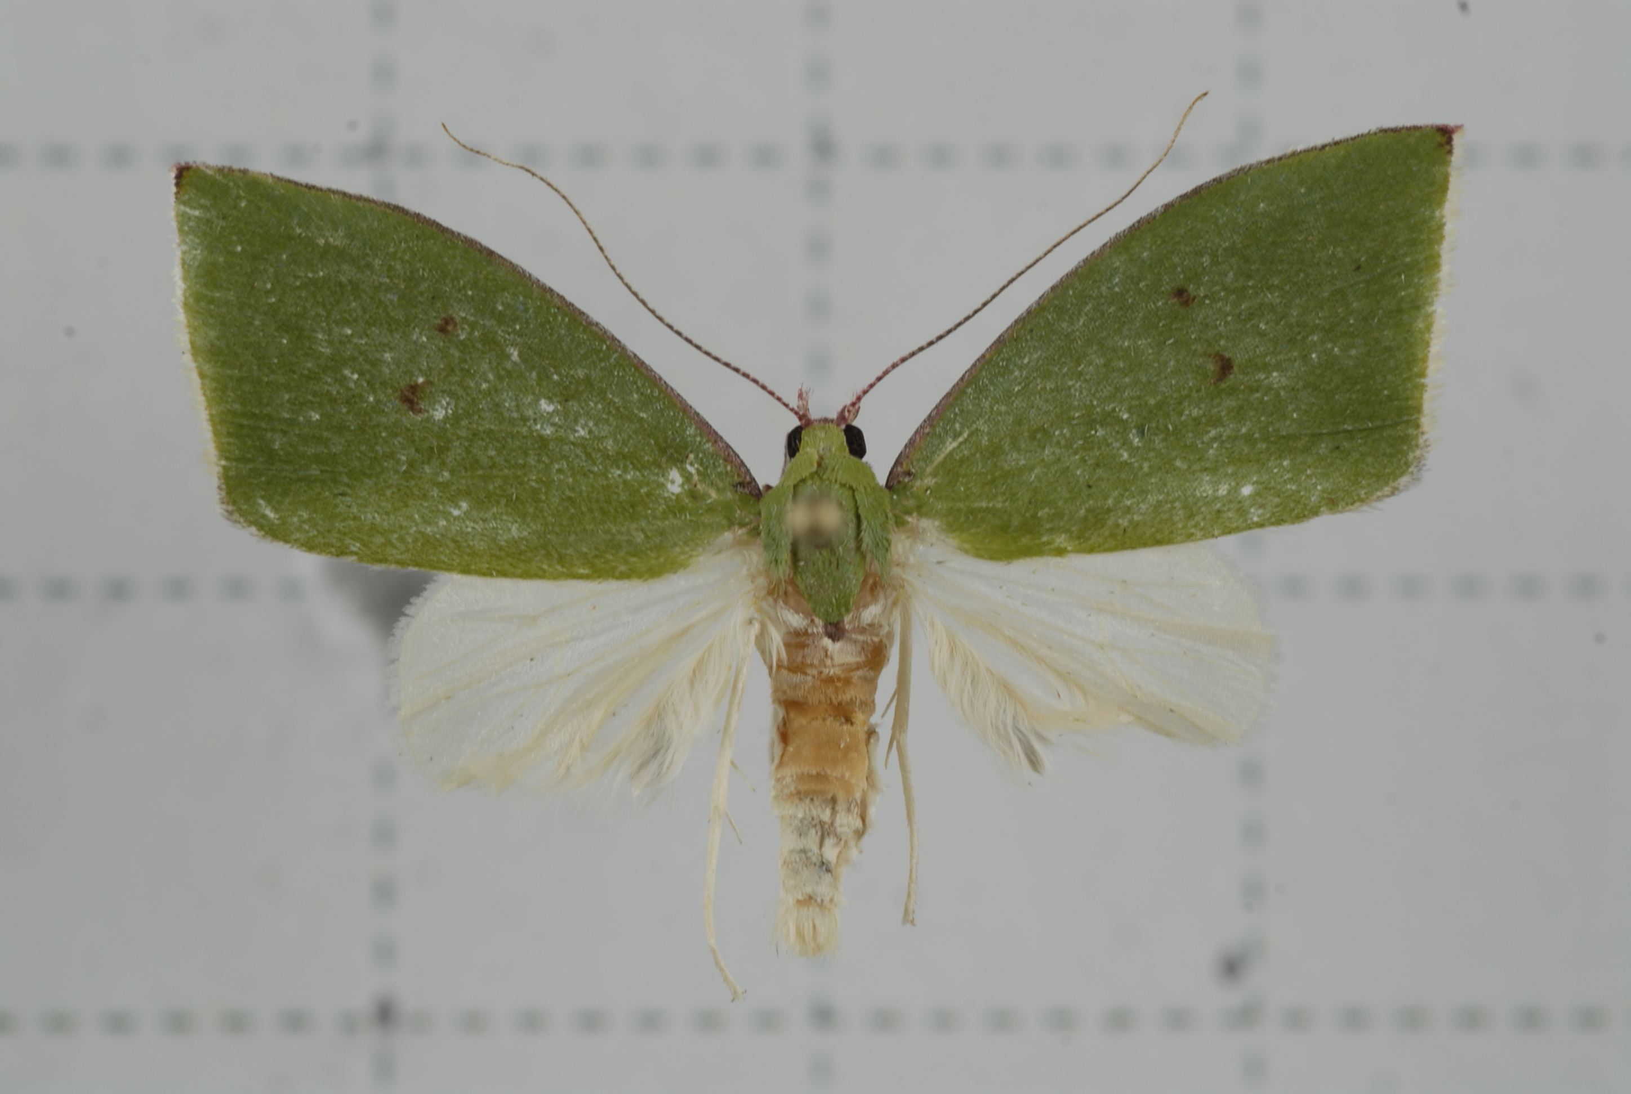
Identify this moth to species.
Tyana falcata
